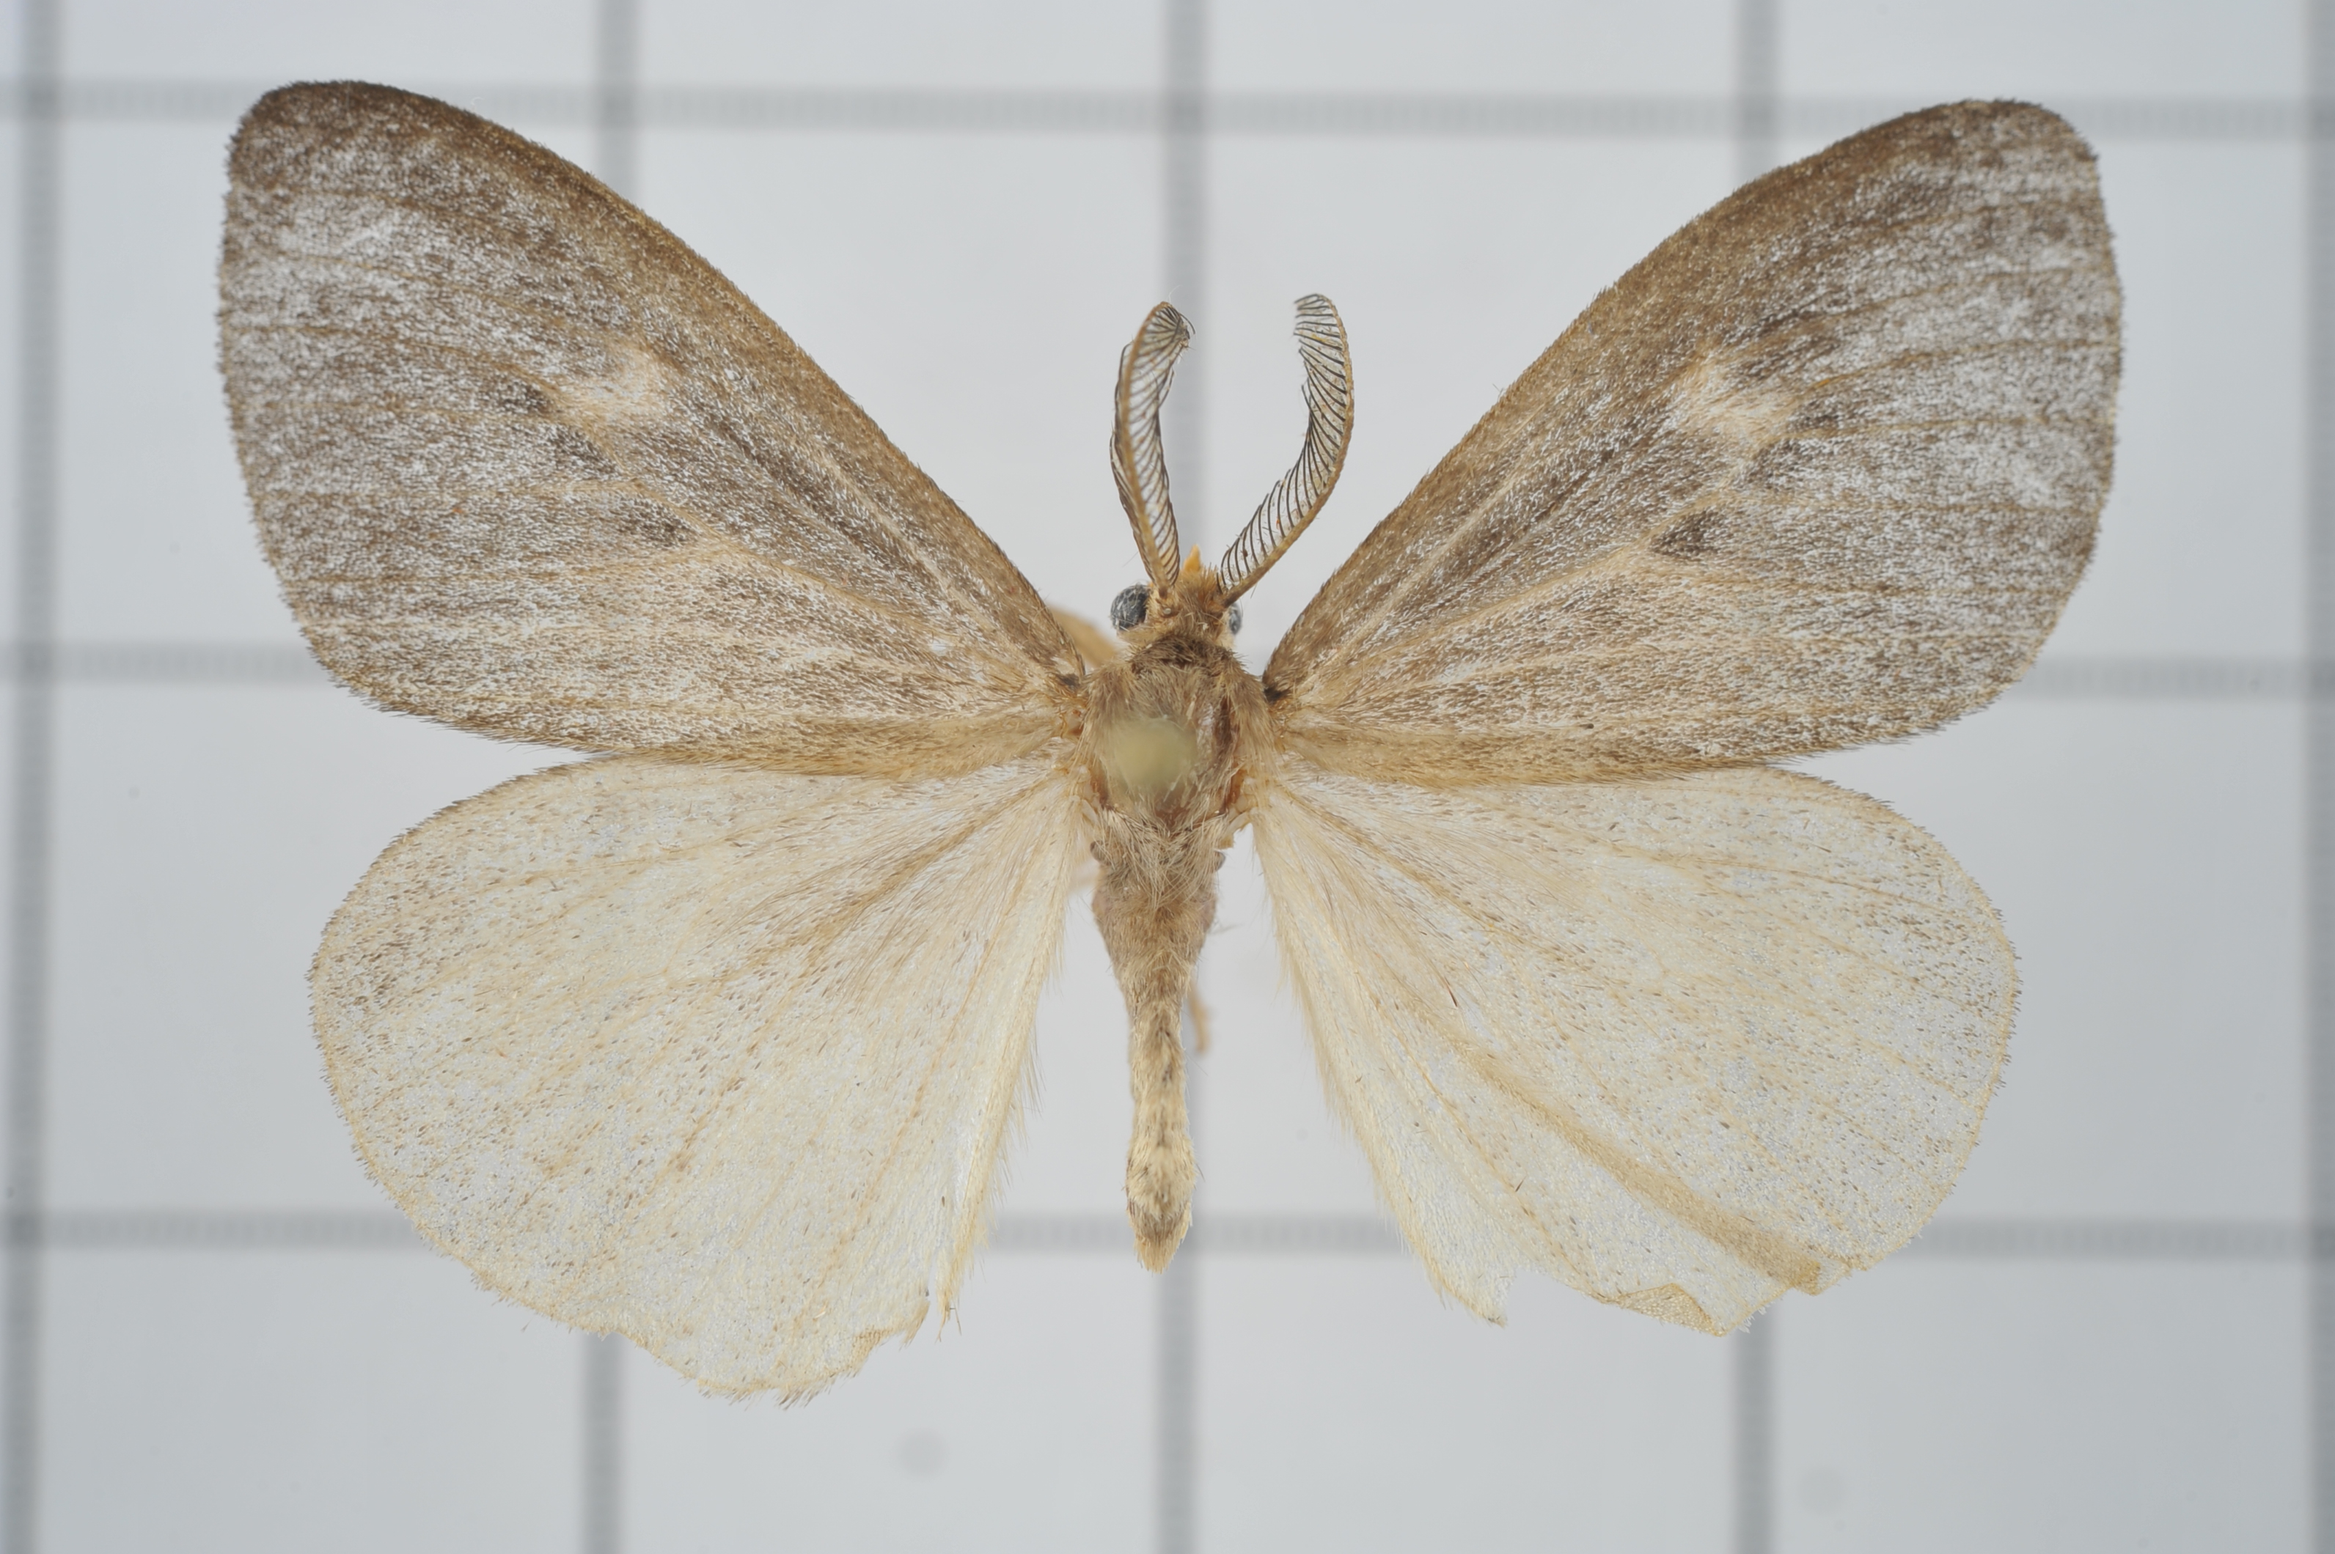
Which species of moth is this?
Pantana ochripalpis
